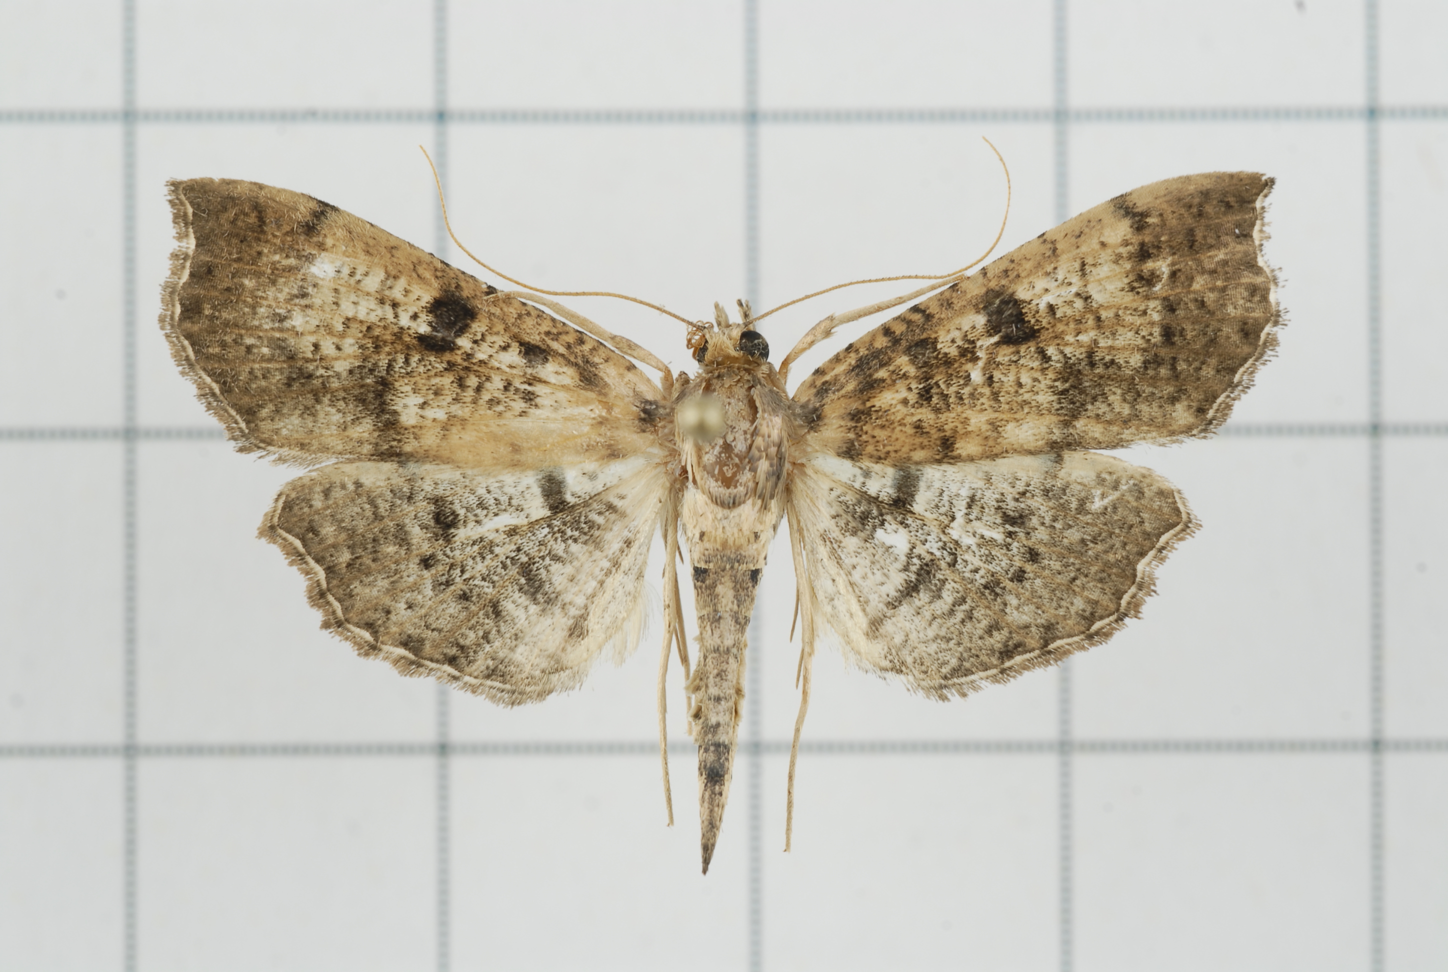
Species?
Ceratarcha umbrosa
